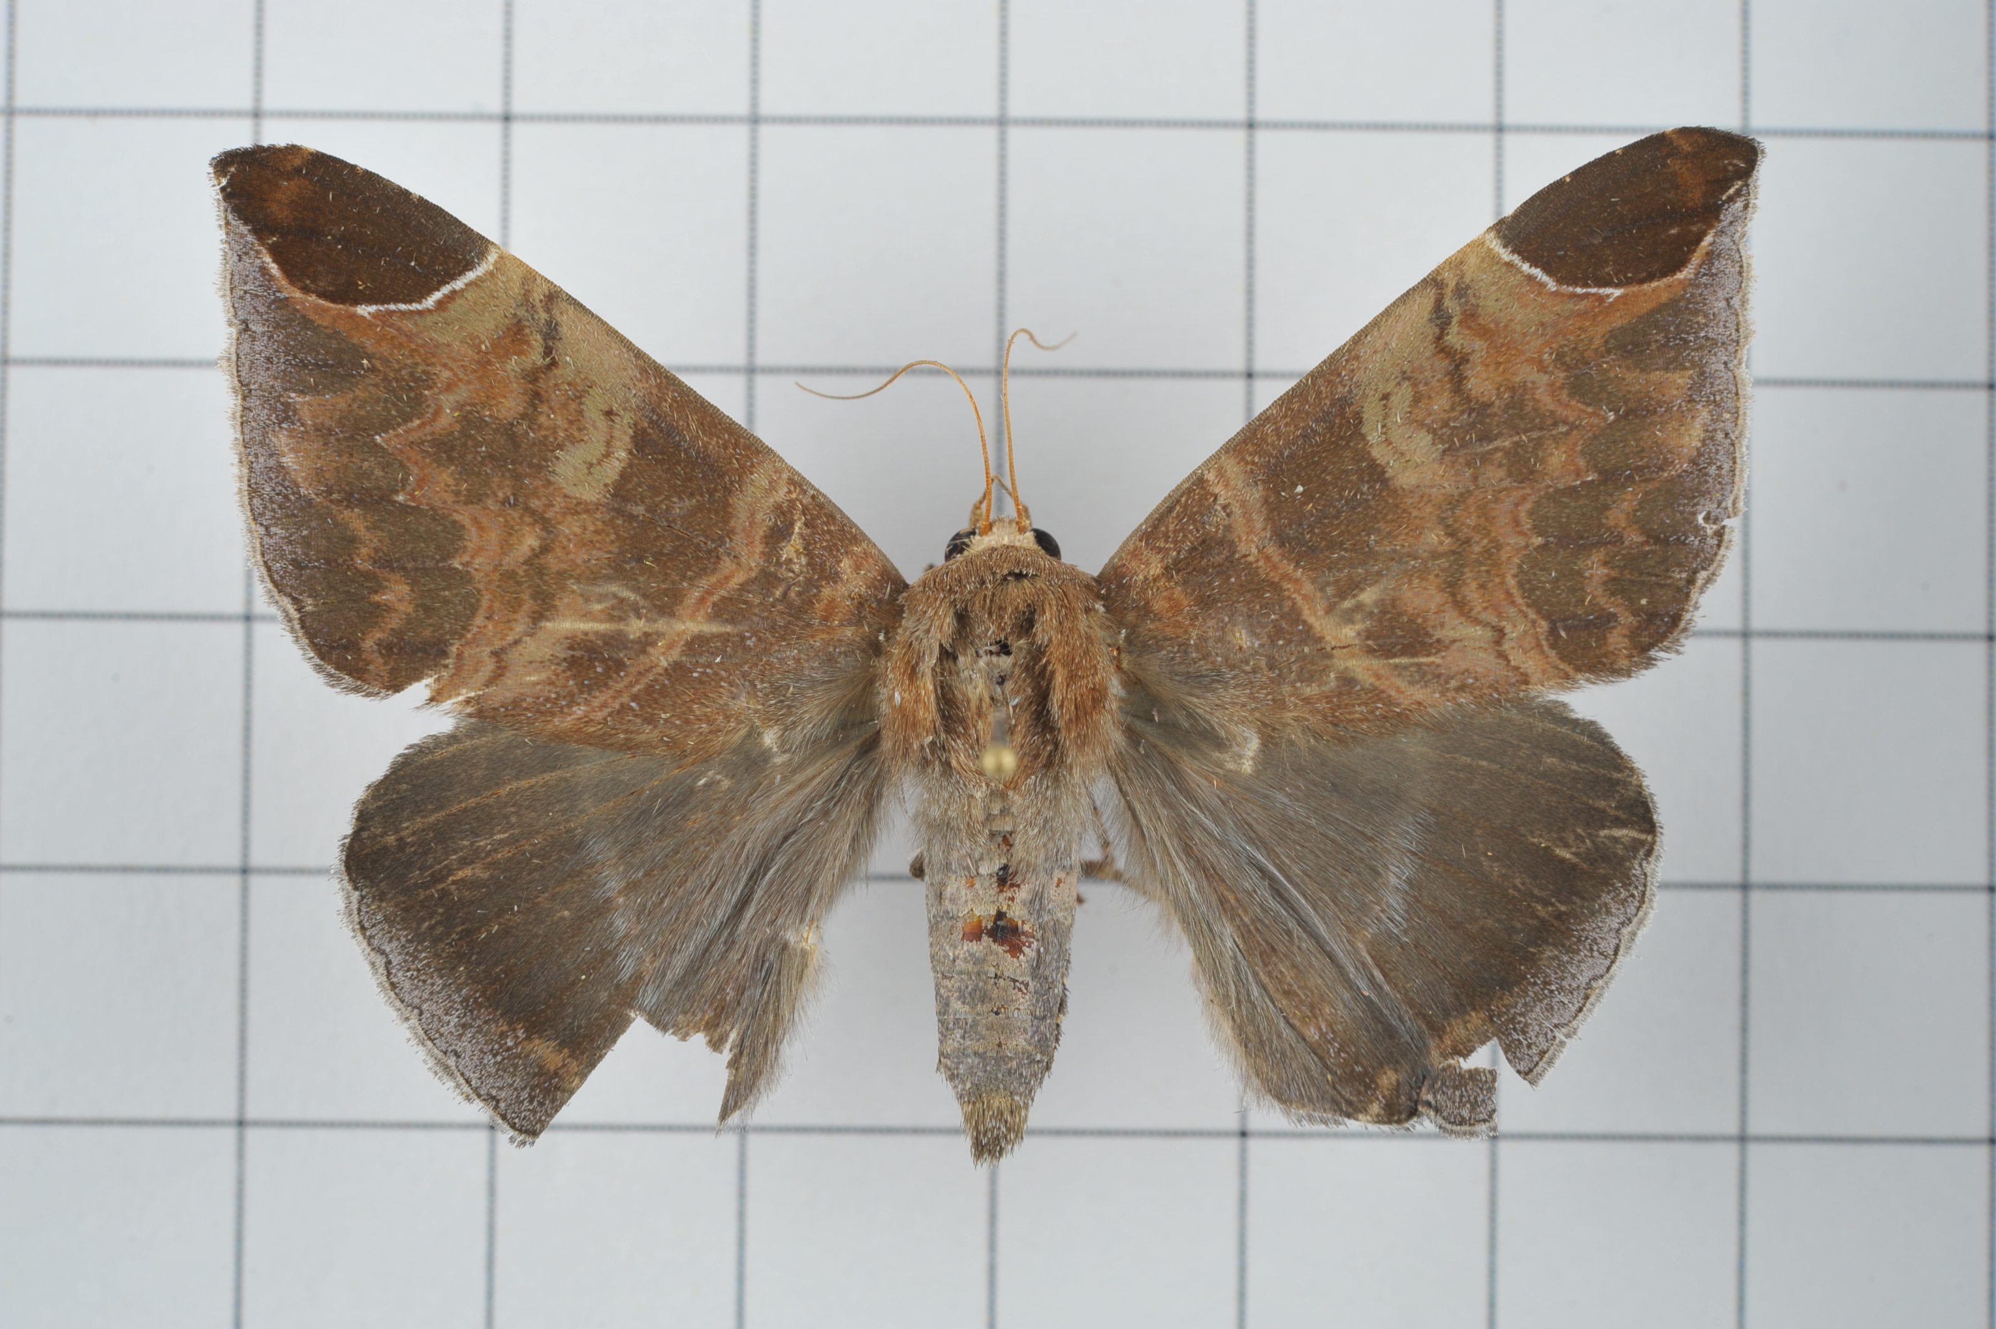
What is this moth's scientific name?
Pindara illibata
